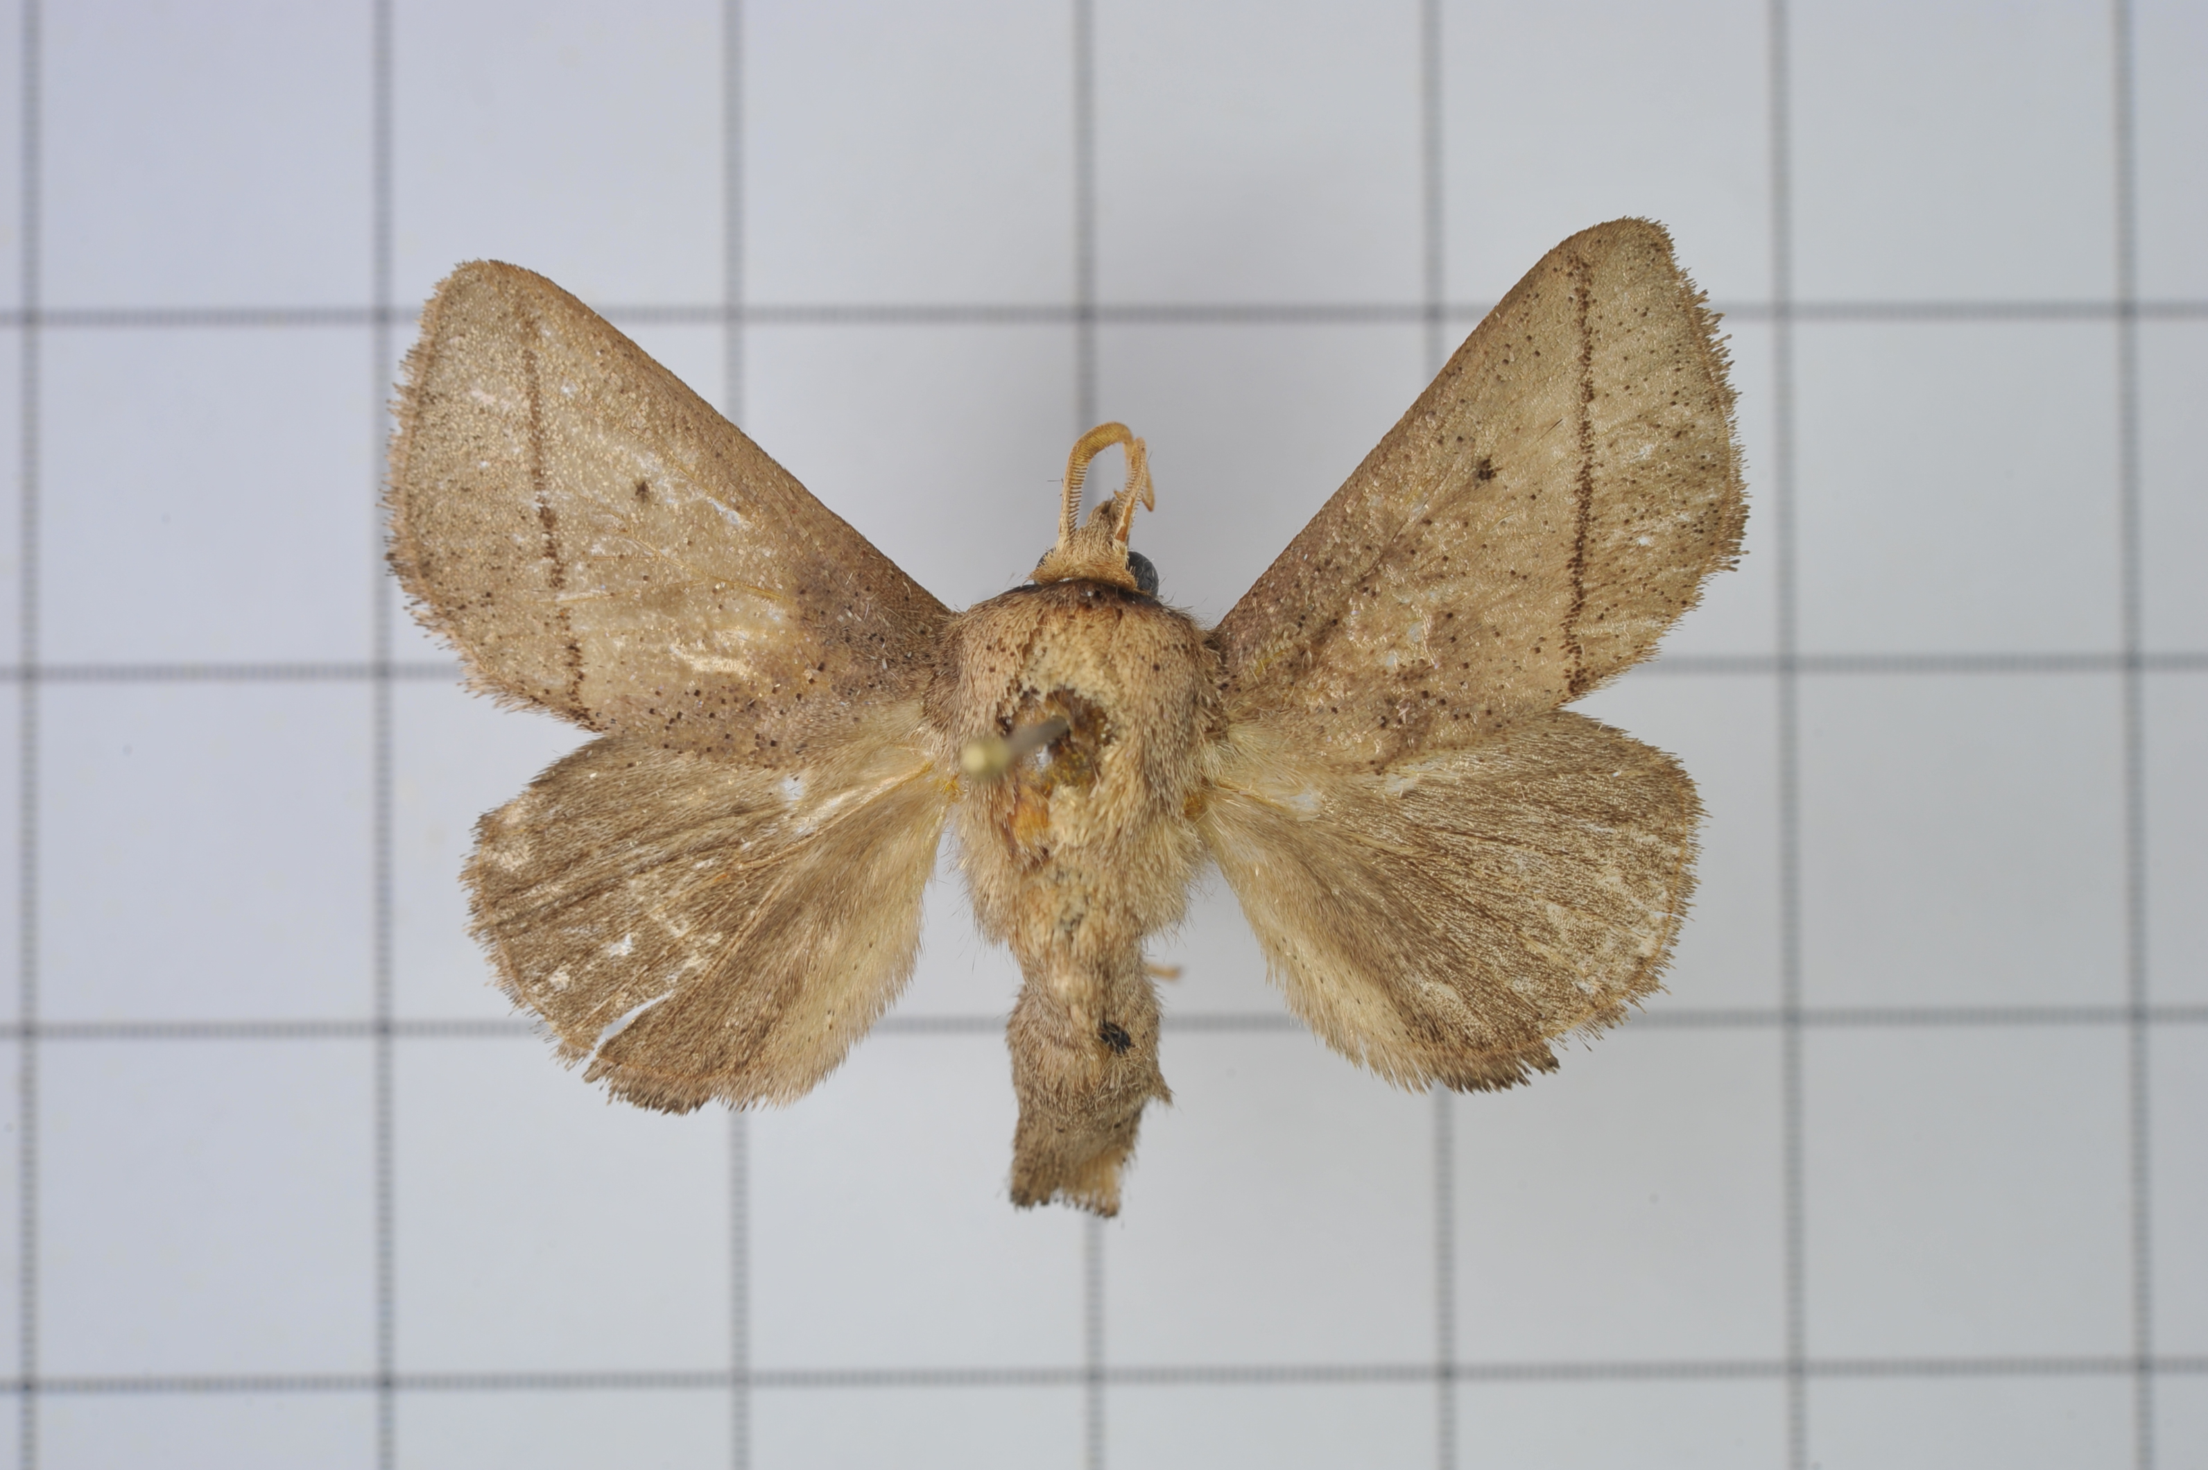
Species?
Thosea sinensis
